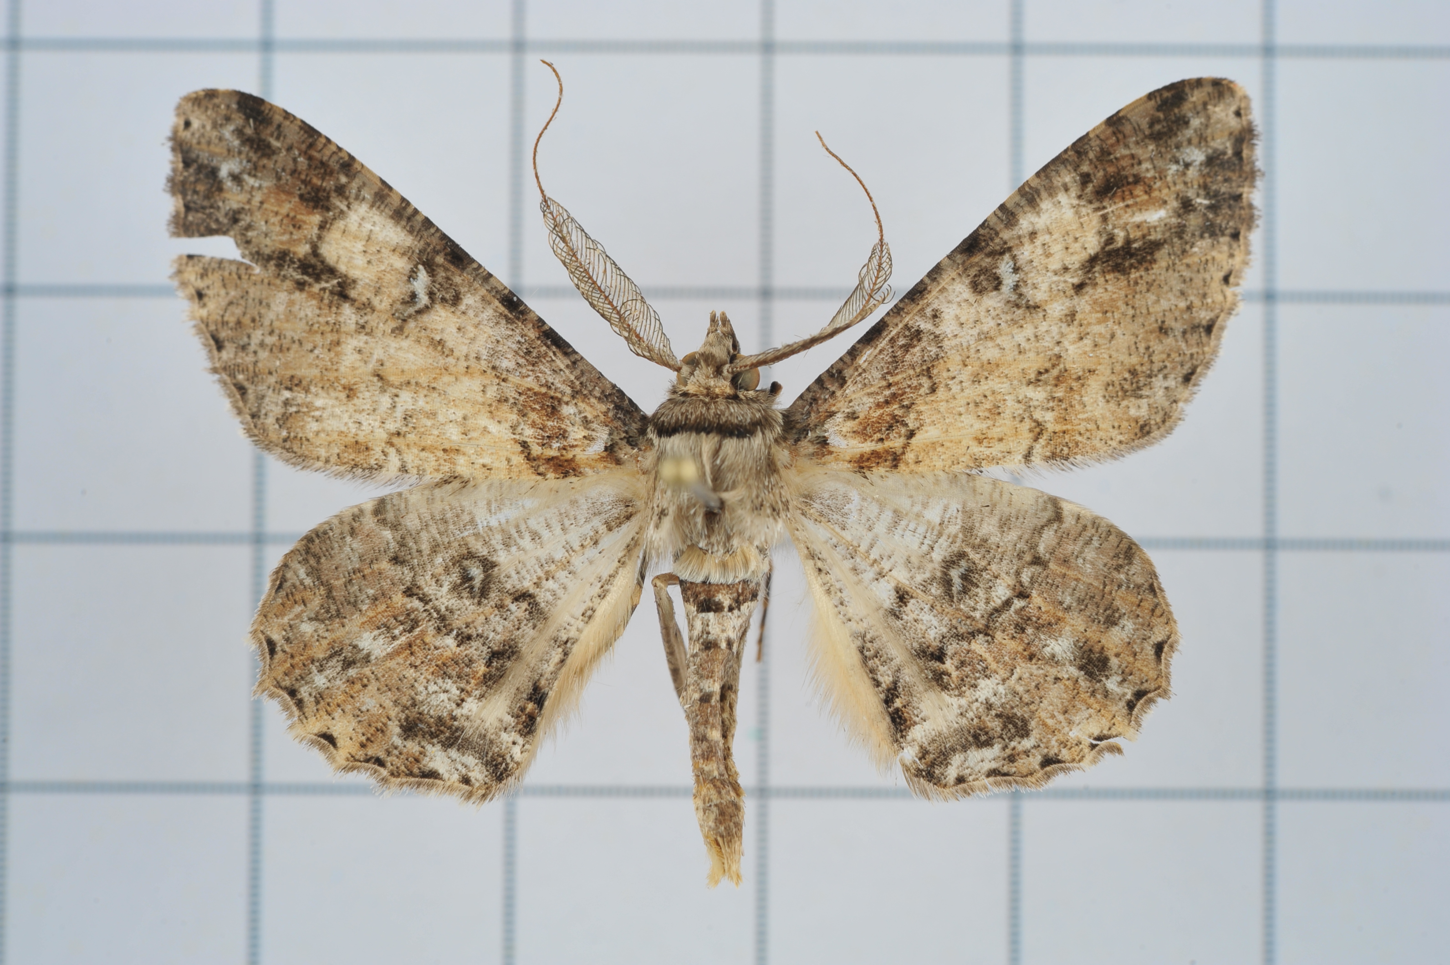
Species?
Cleora fraterna
